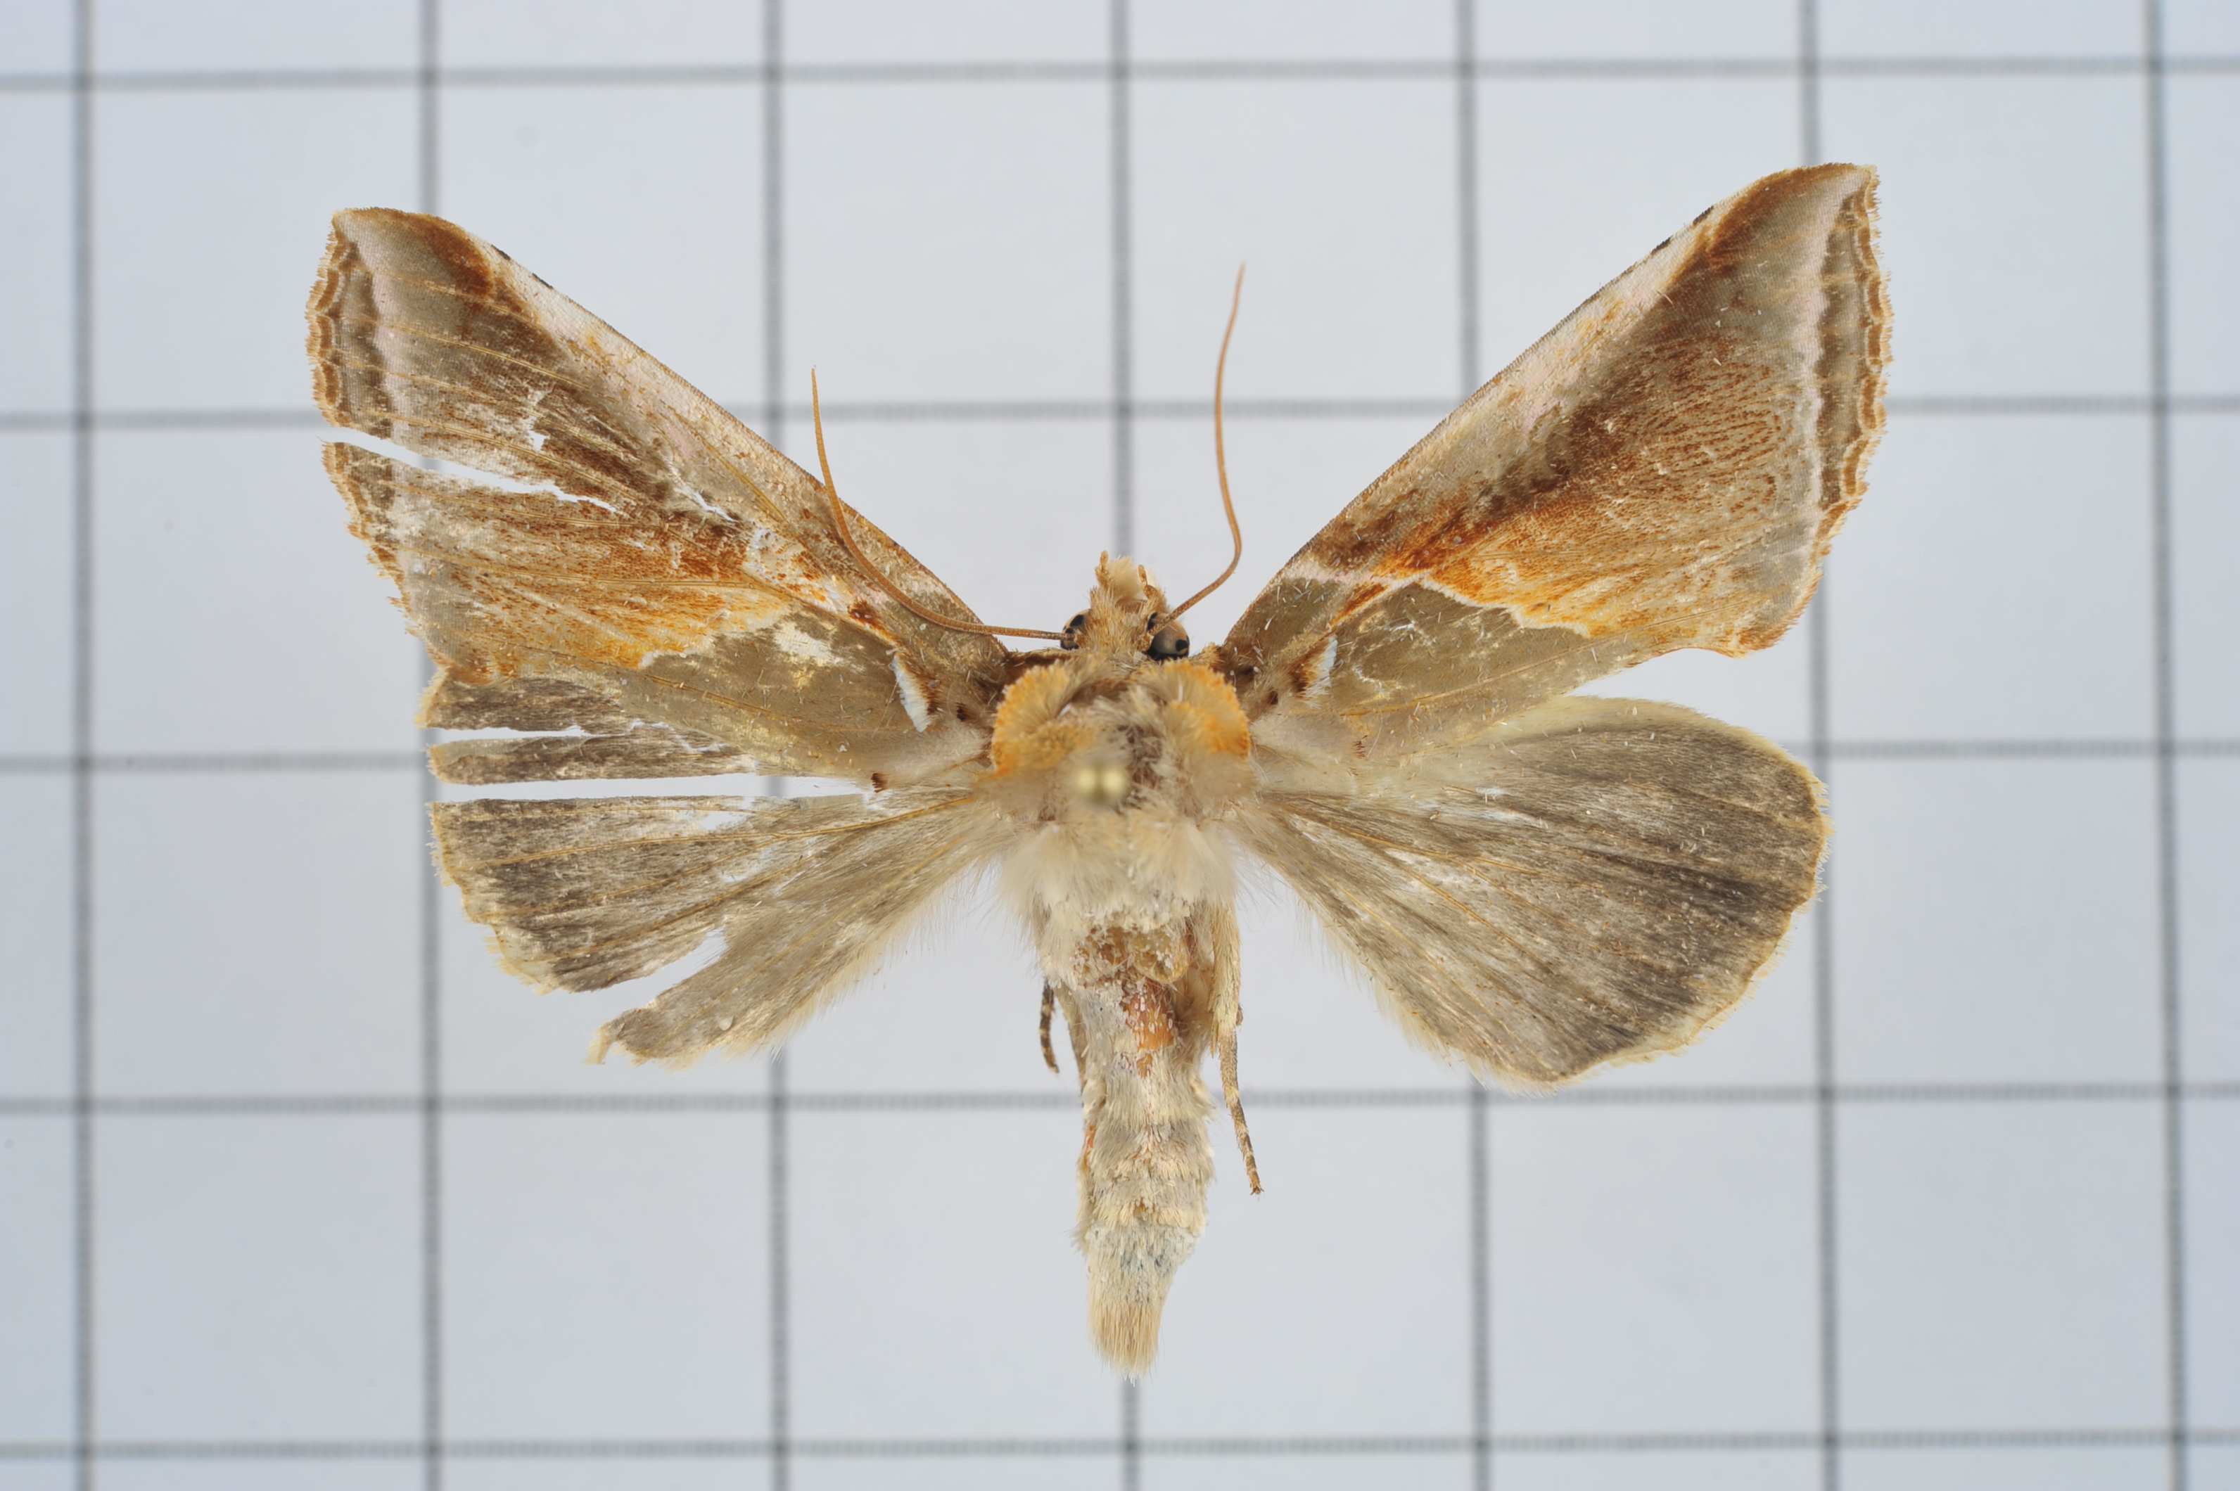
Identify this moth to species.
Habrosyne indica formosana
